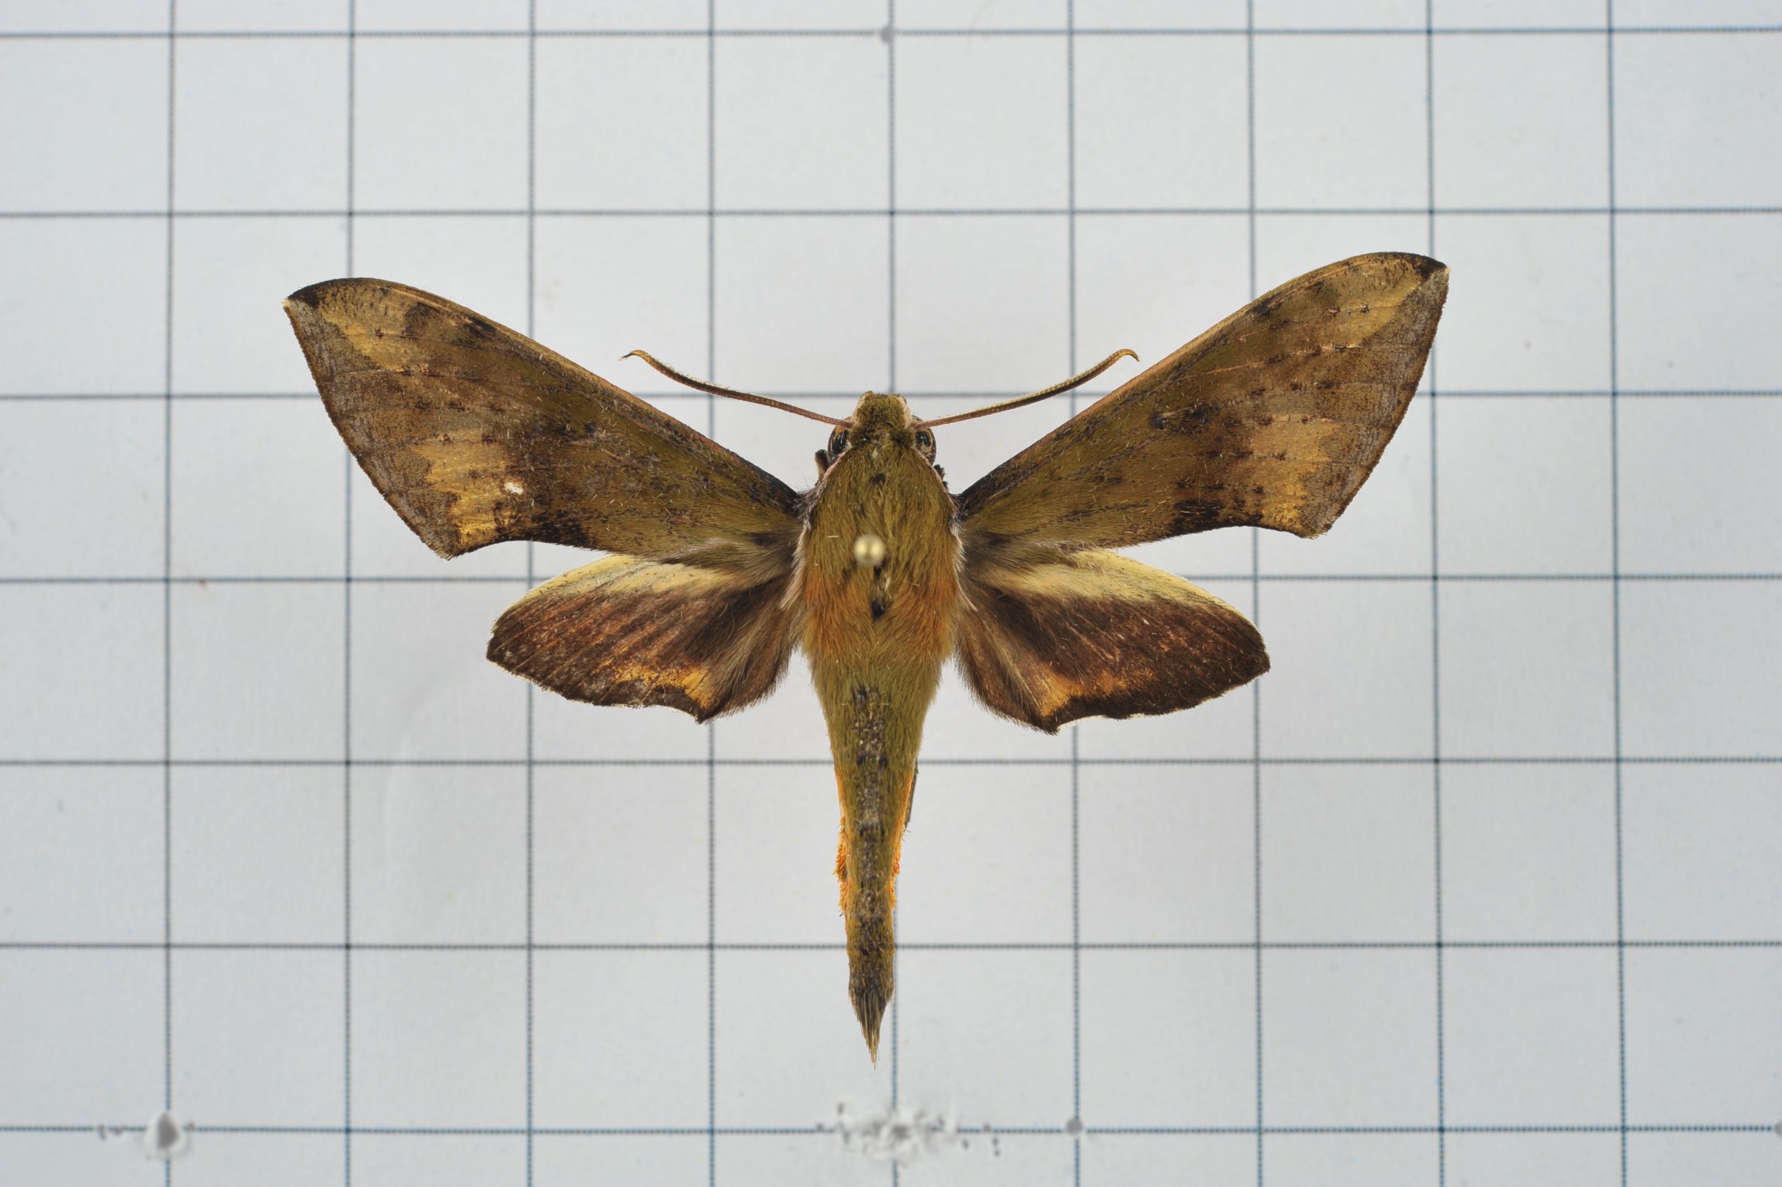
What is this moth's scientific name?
Rhagastis castor formosana
